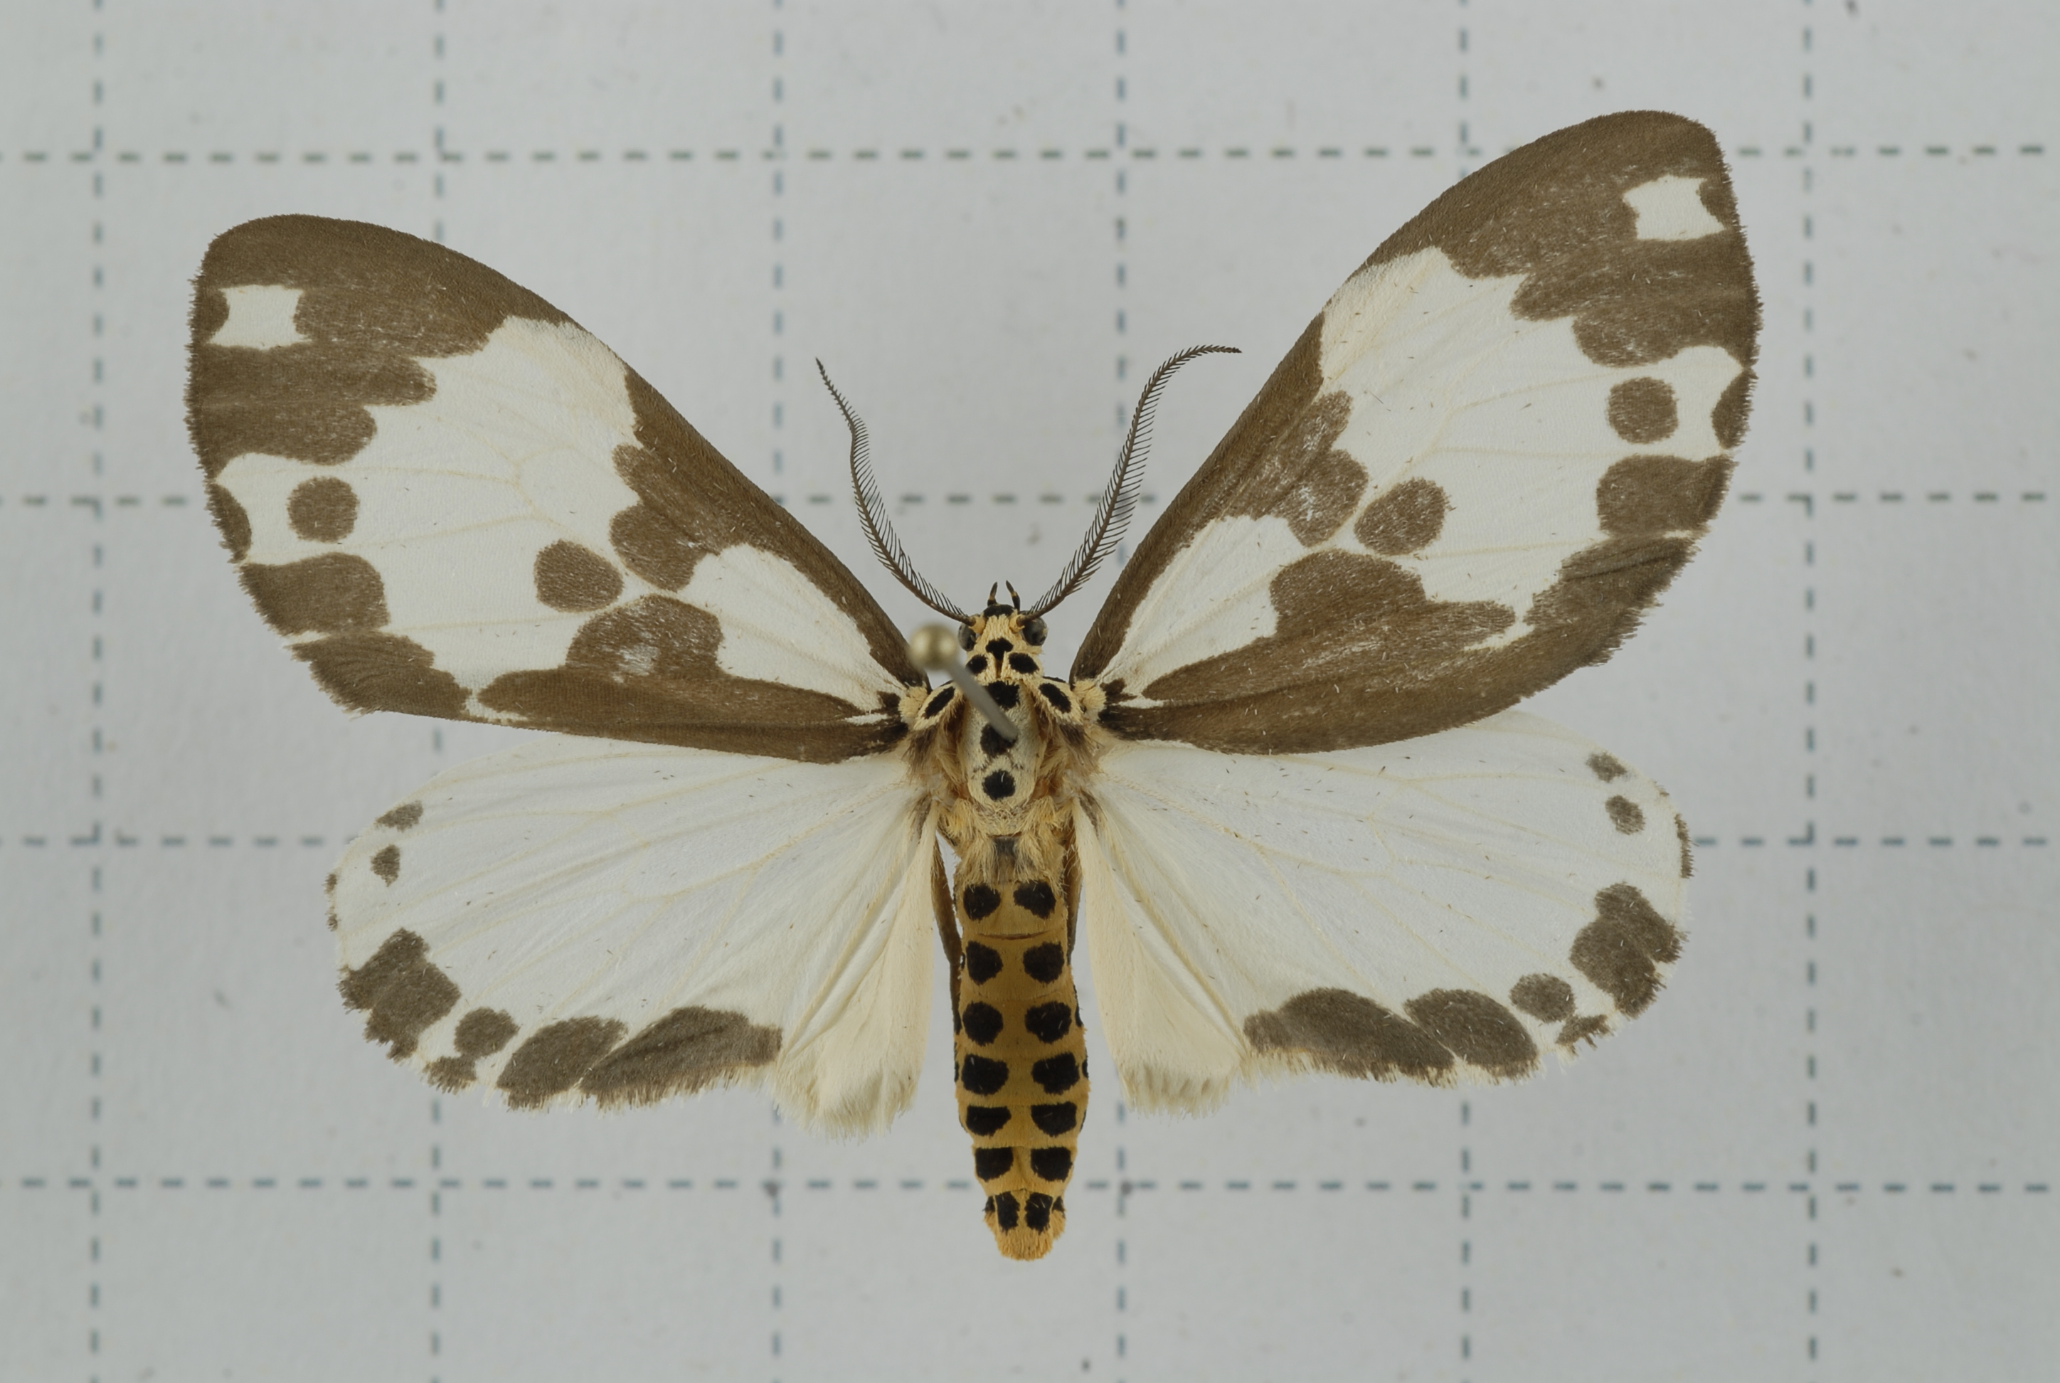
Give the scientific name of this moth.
Nyctemera carissima formosana
